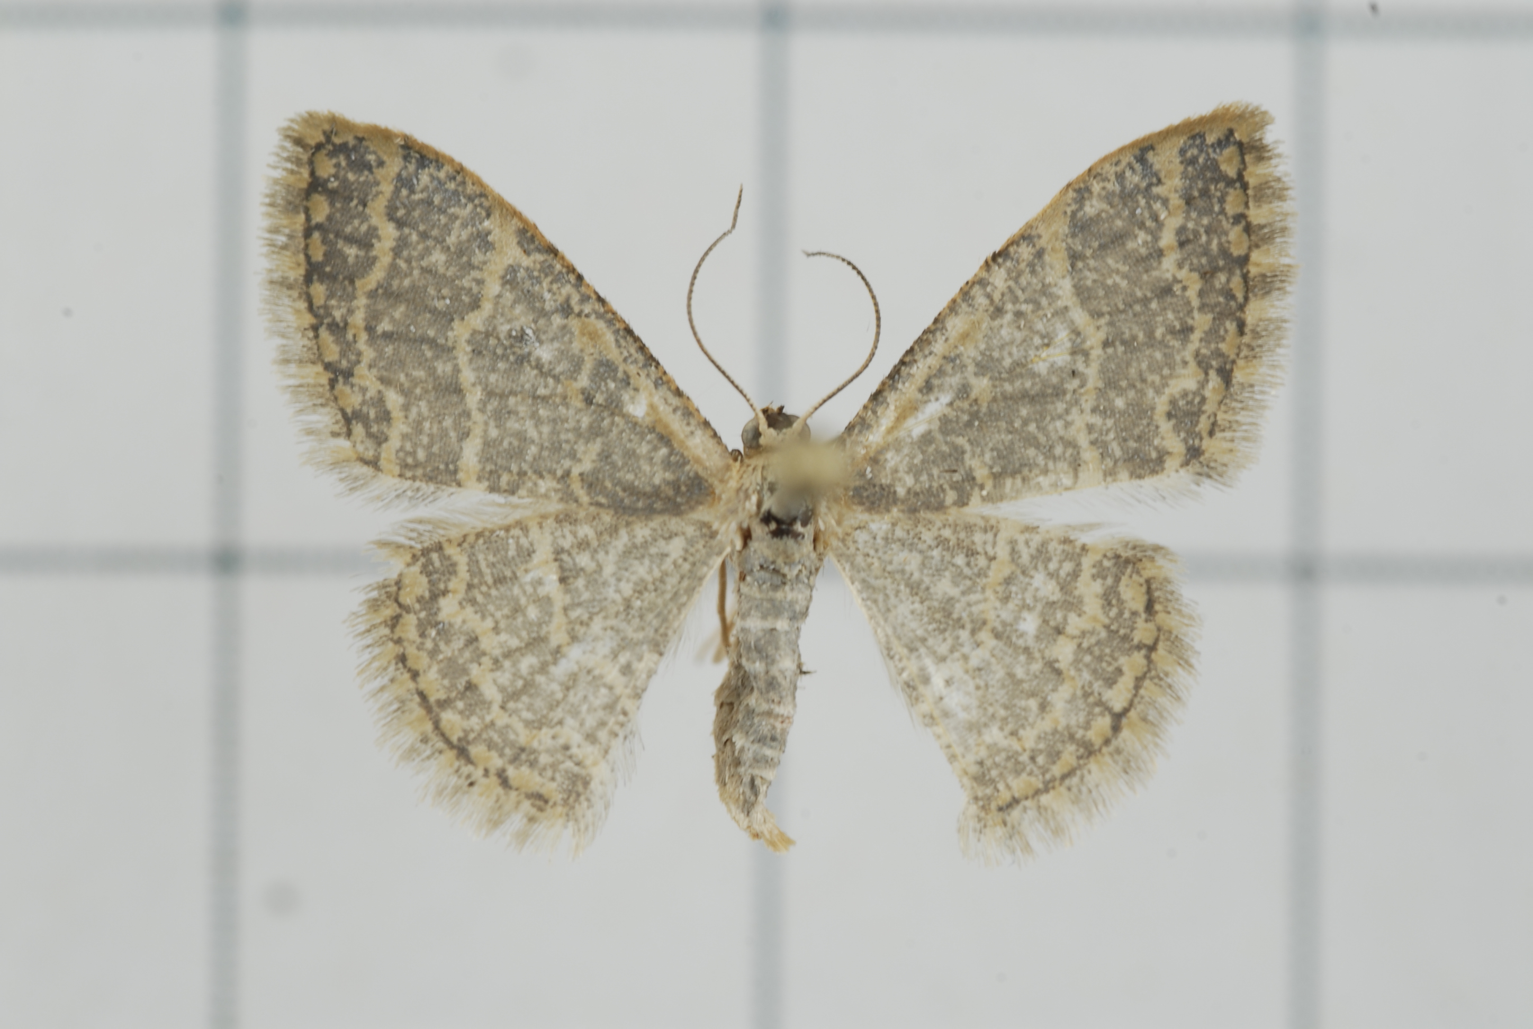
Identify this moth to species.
Lophophleps purpurea
